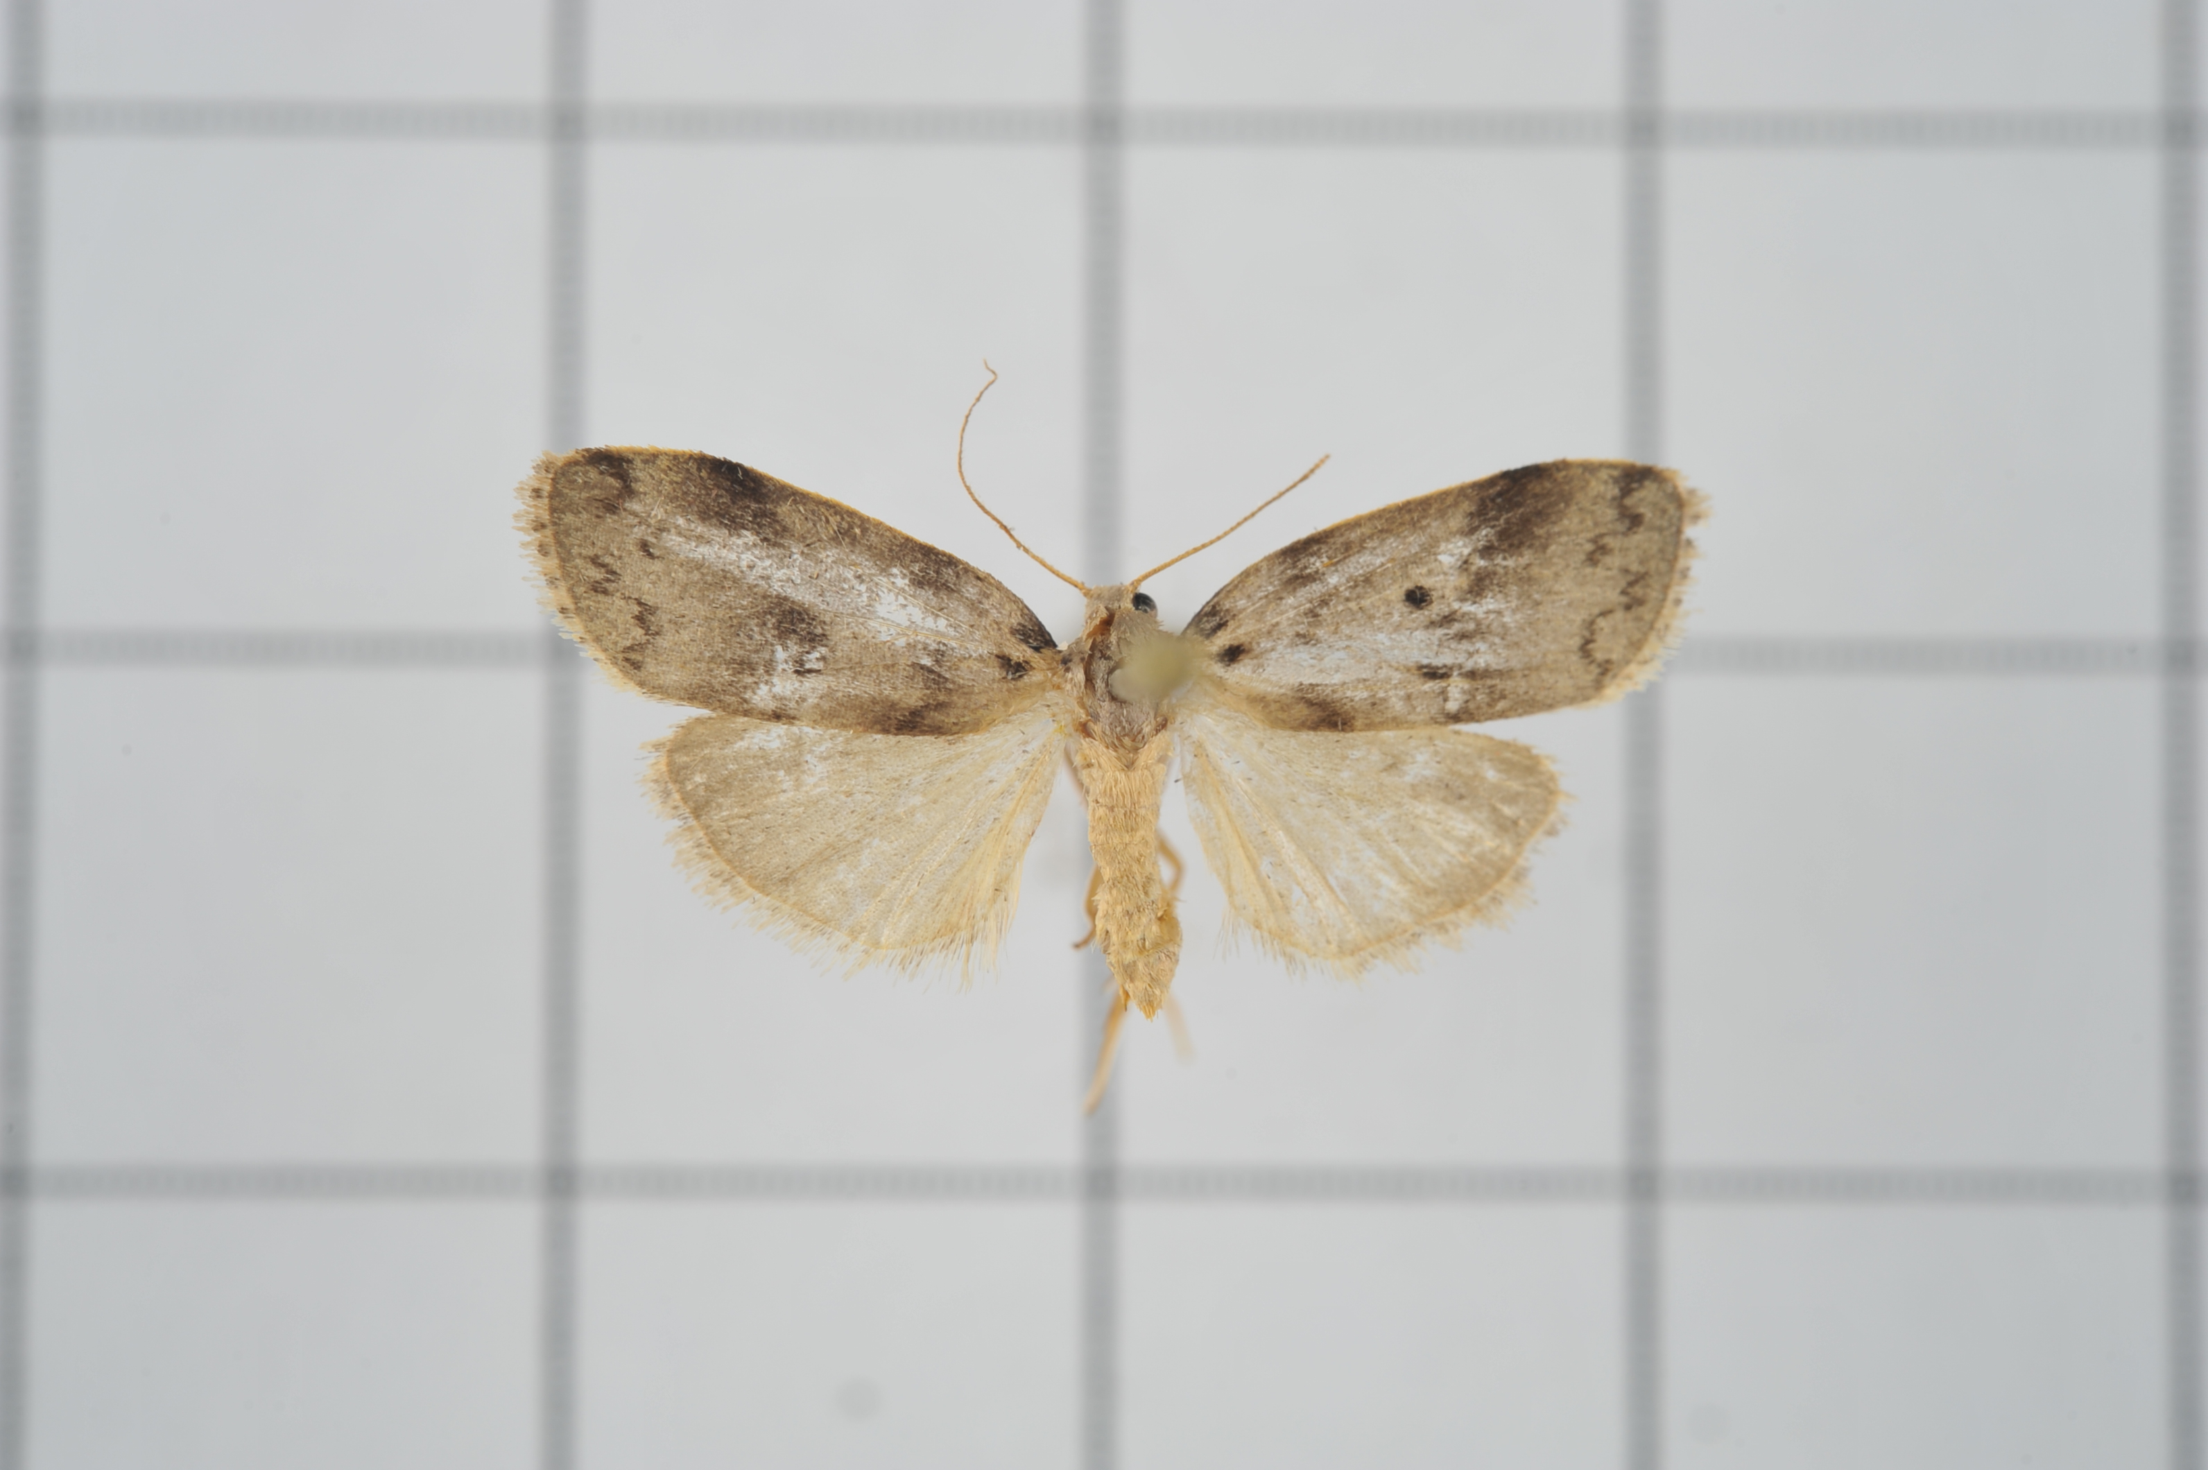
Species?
Eugoa cernyi
